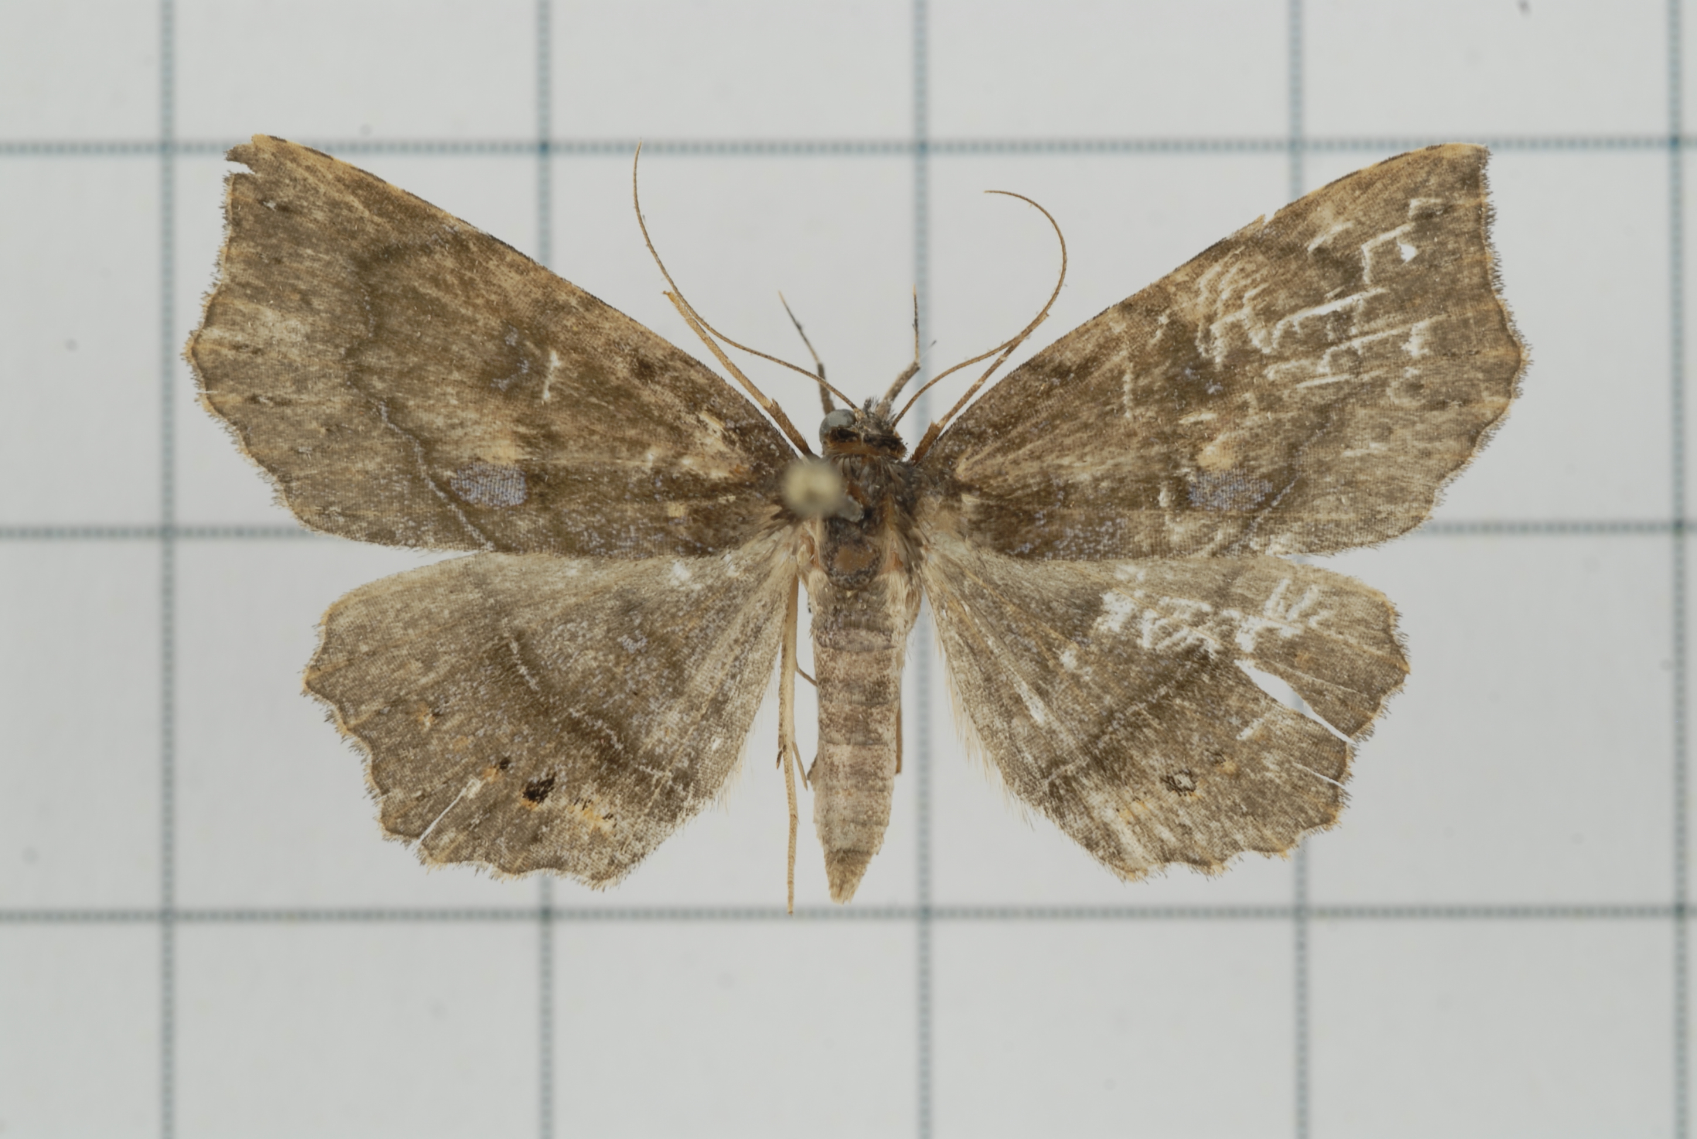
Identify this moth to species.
Eutrogia morosa
